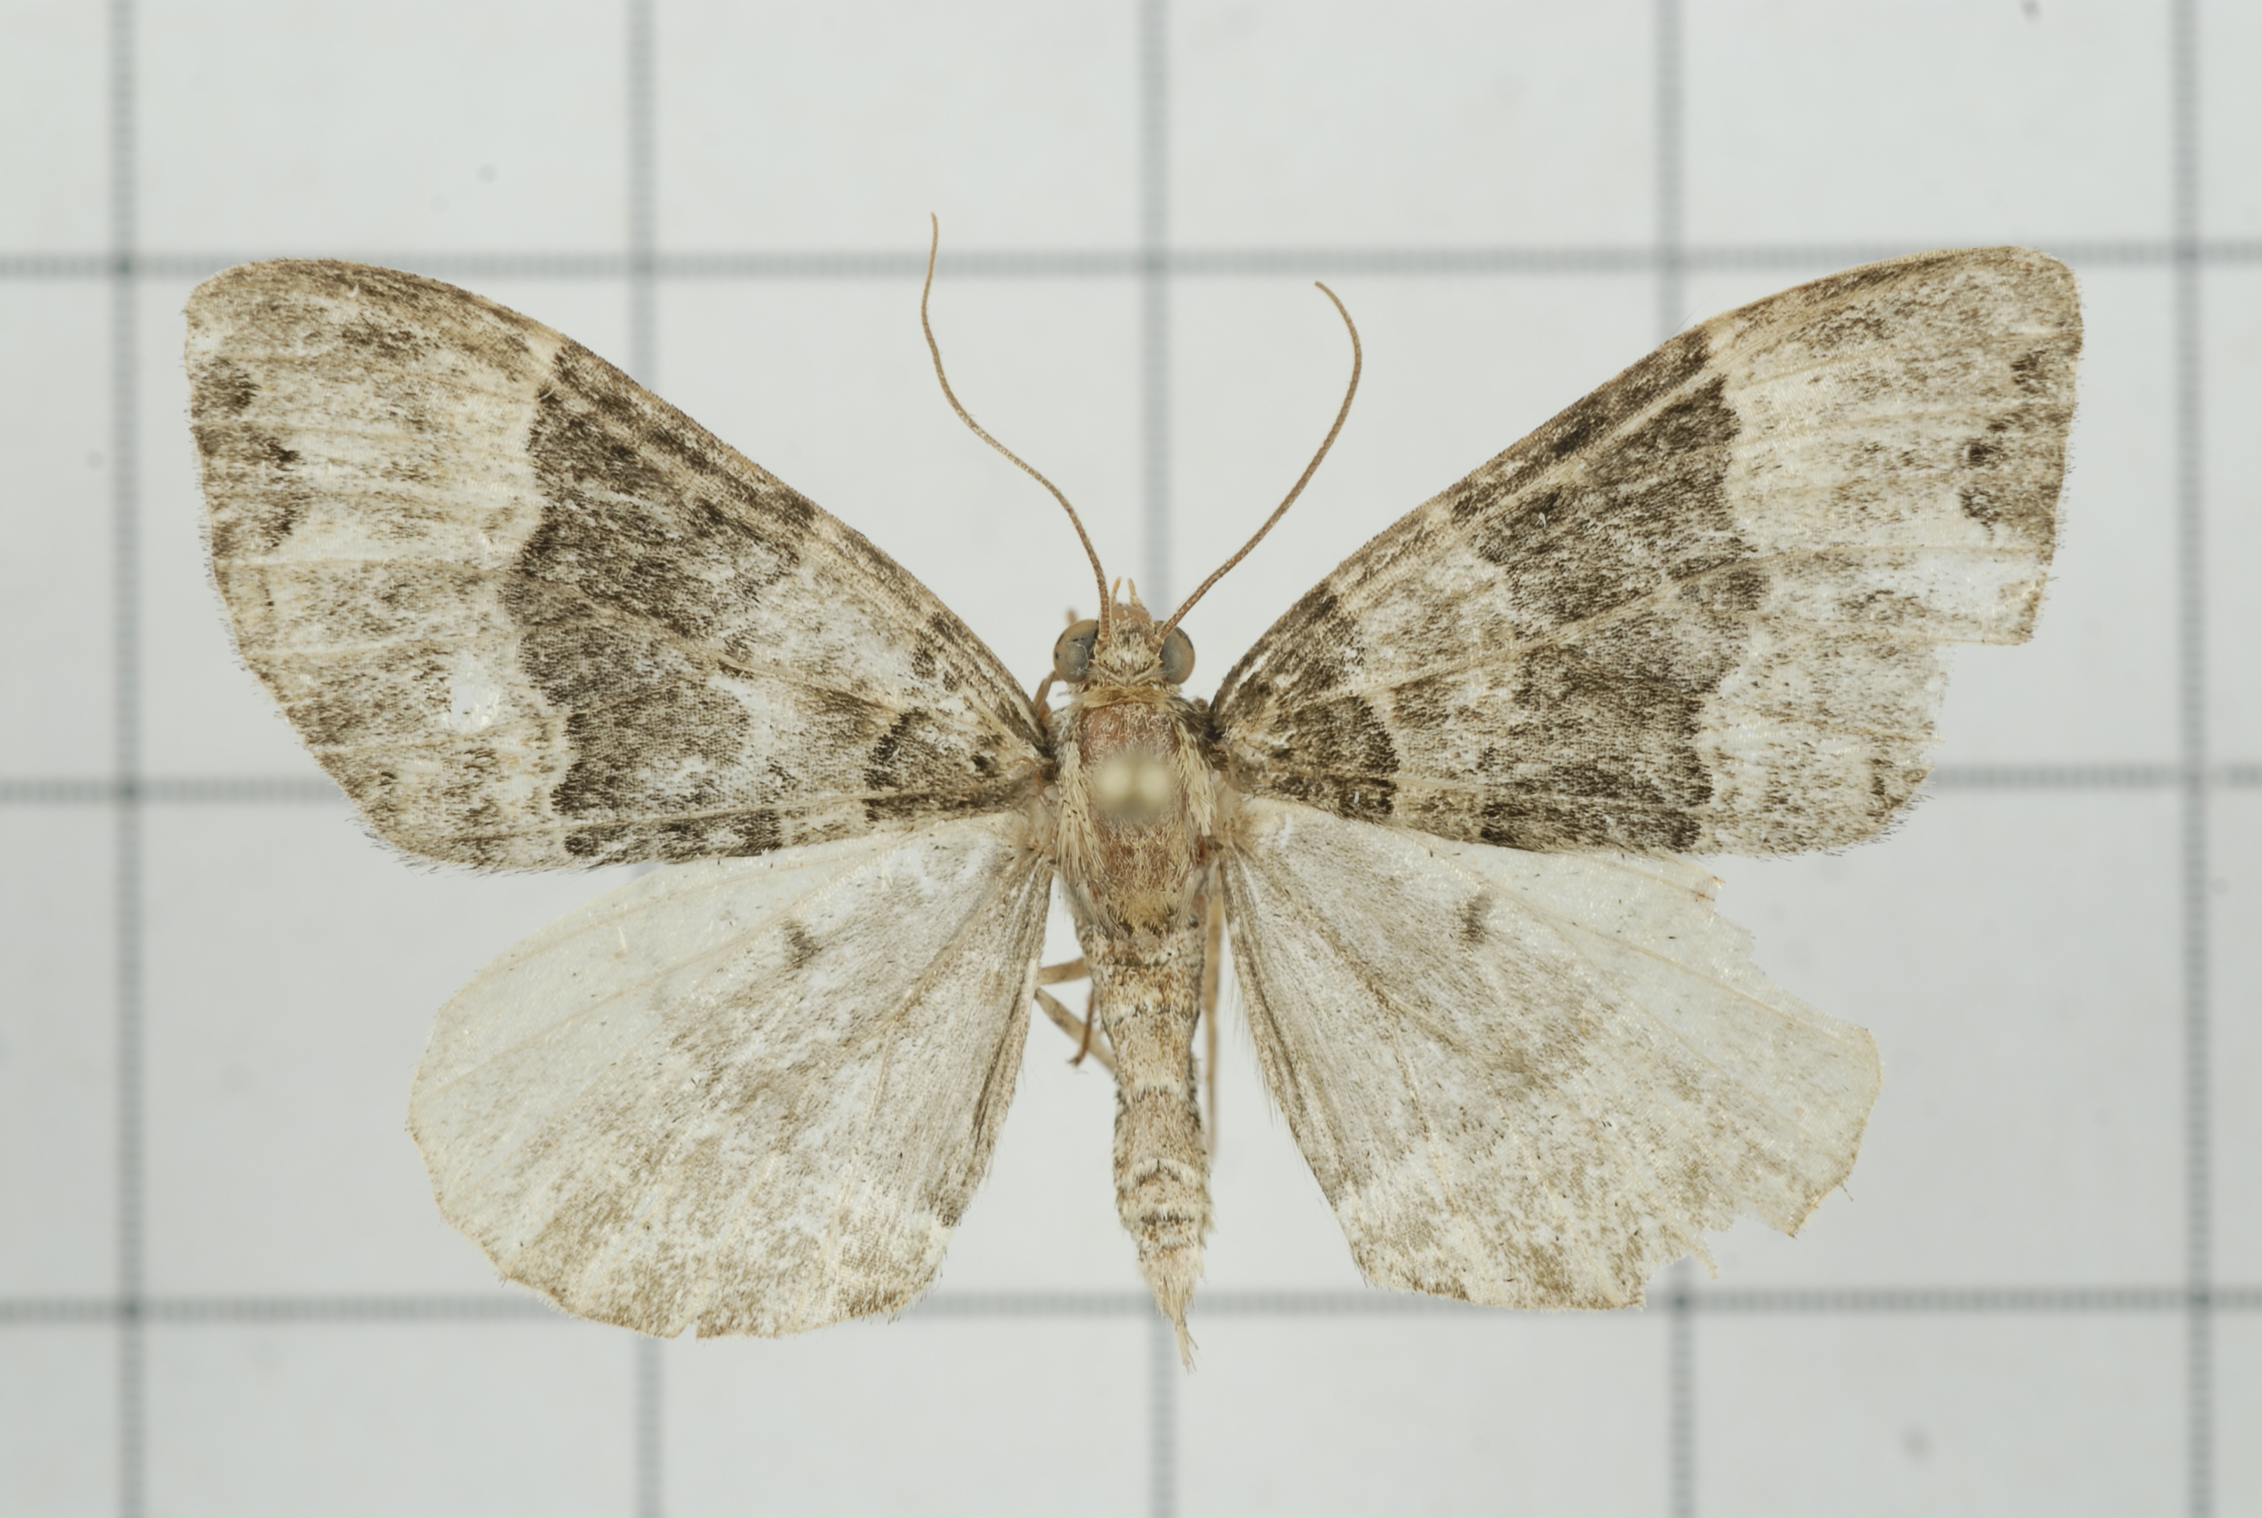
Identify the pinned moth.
Ecliptopera muscicolor allobathra
